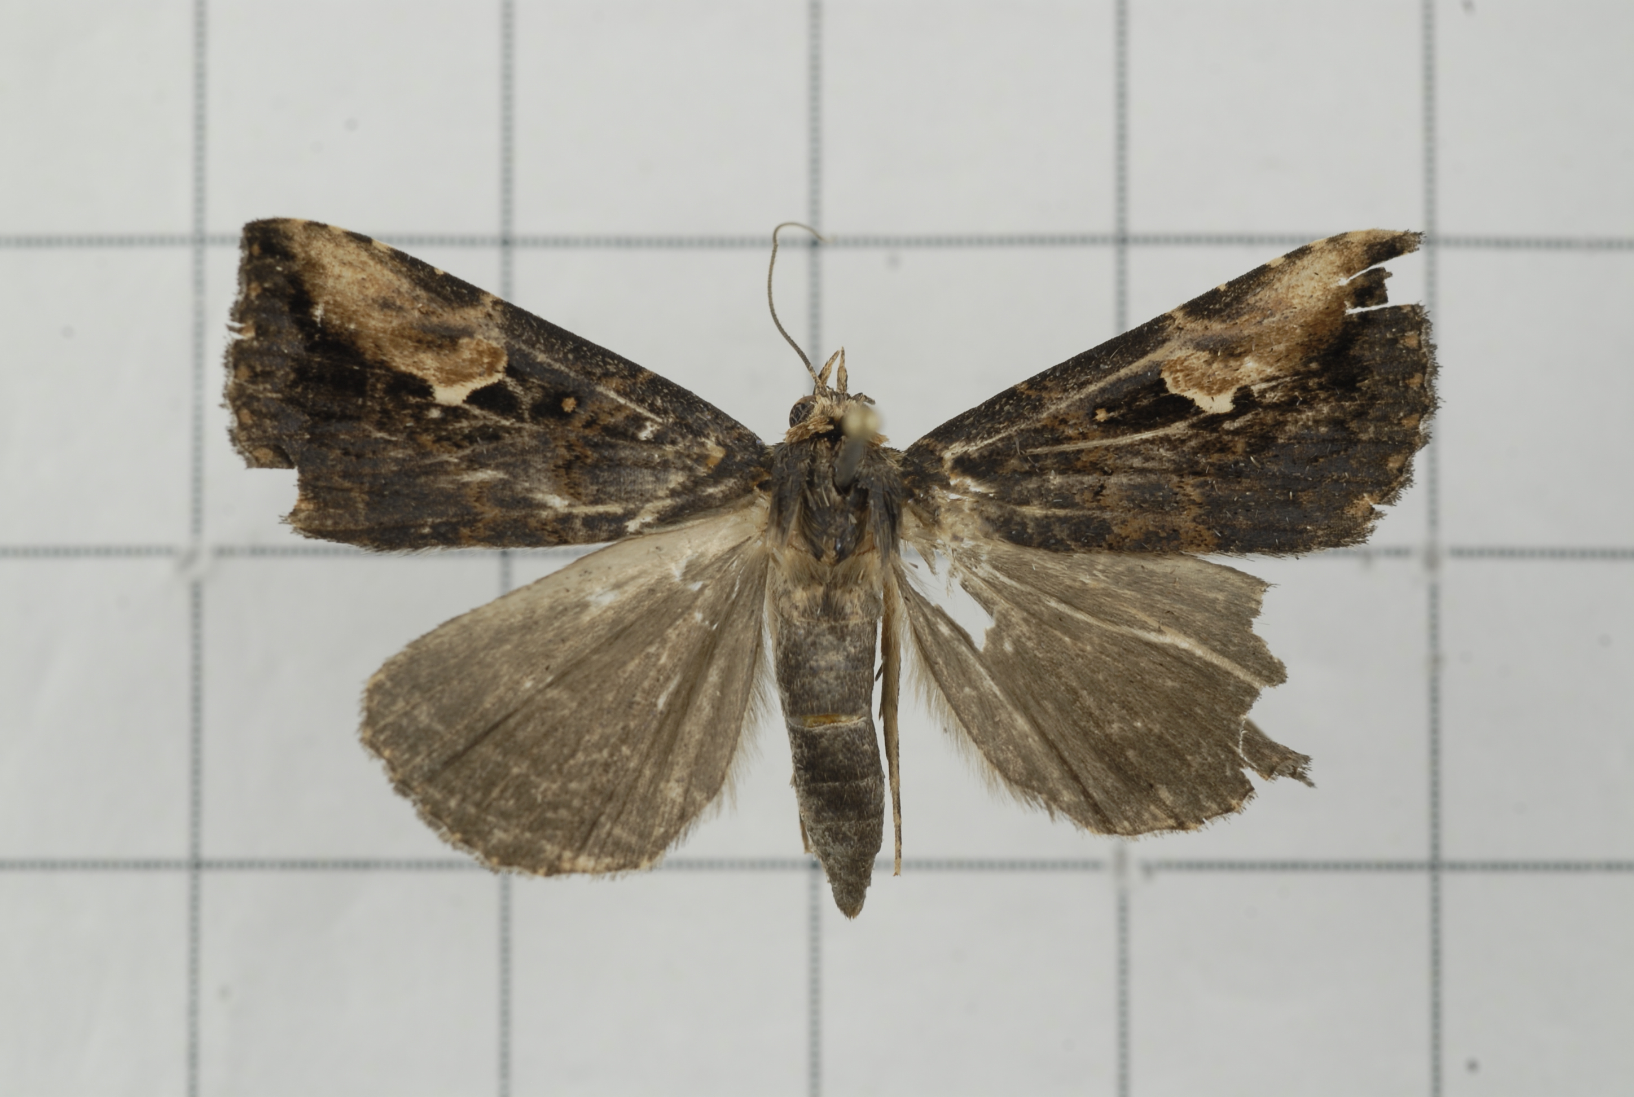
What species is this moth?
Pseudosphetta moorei
